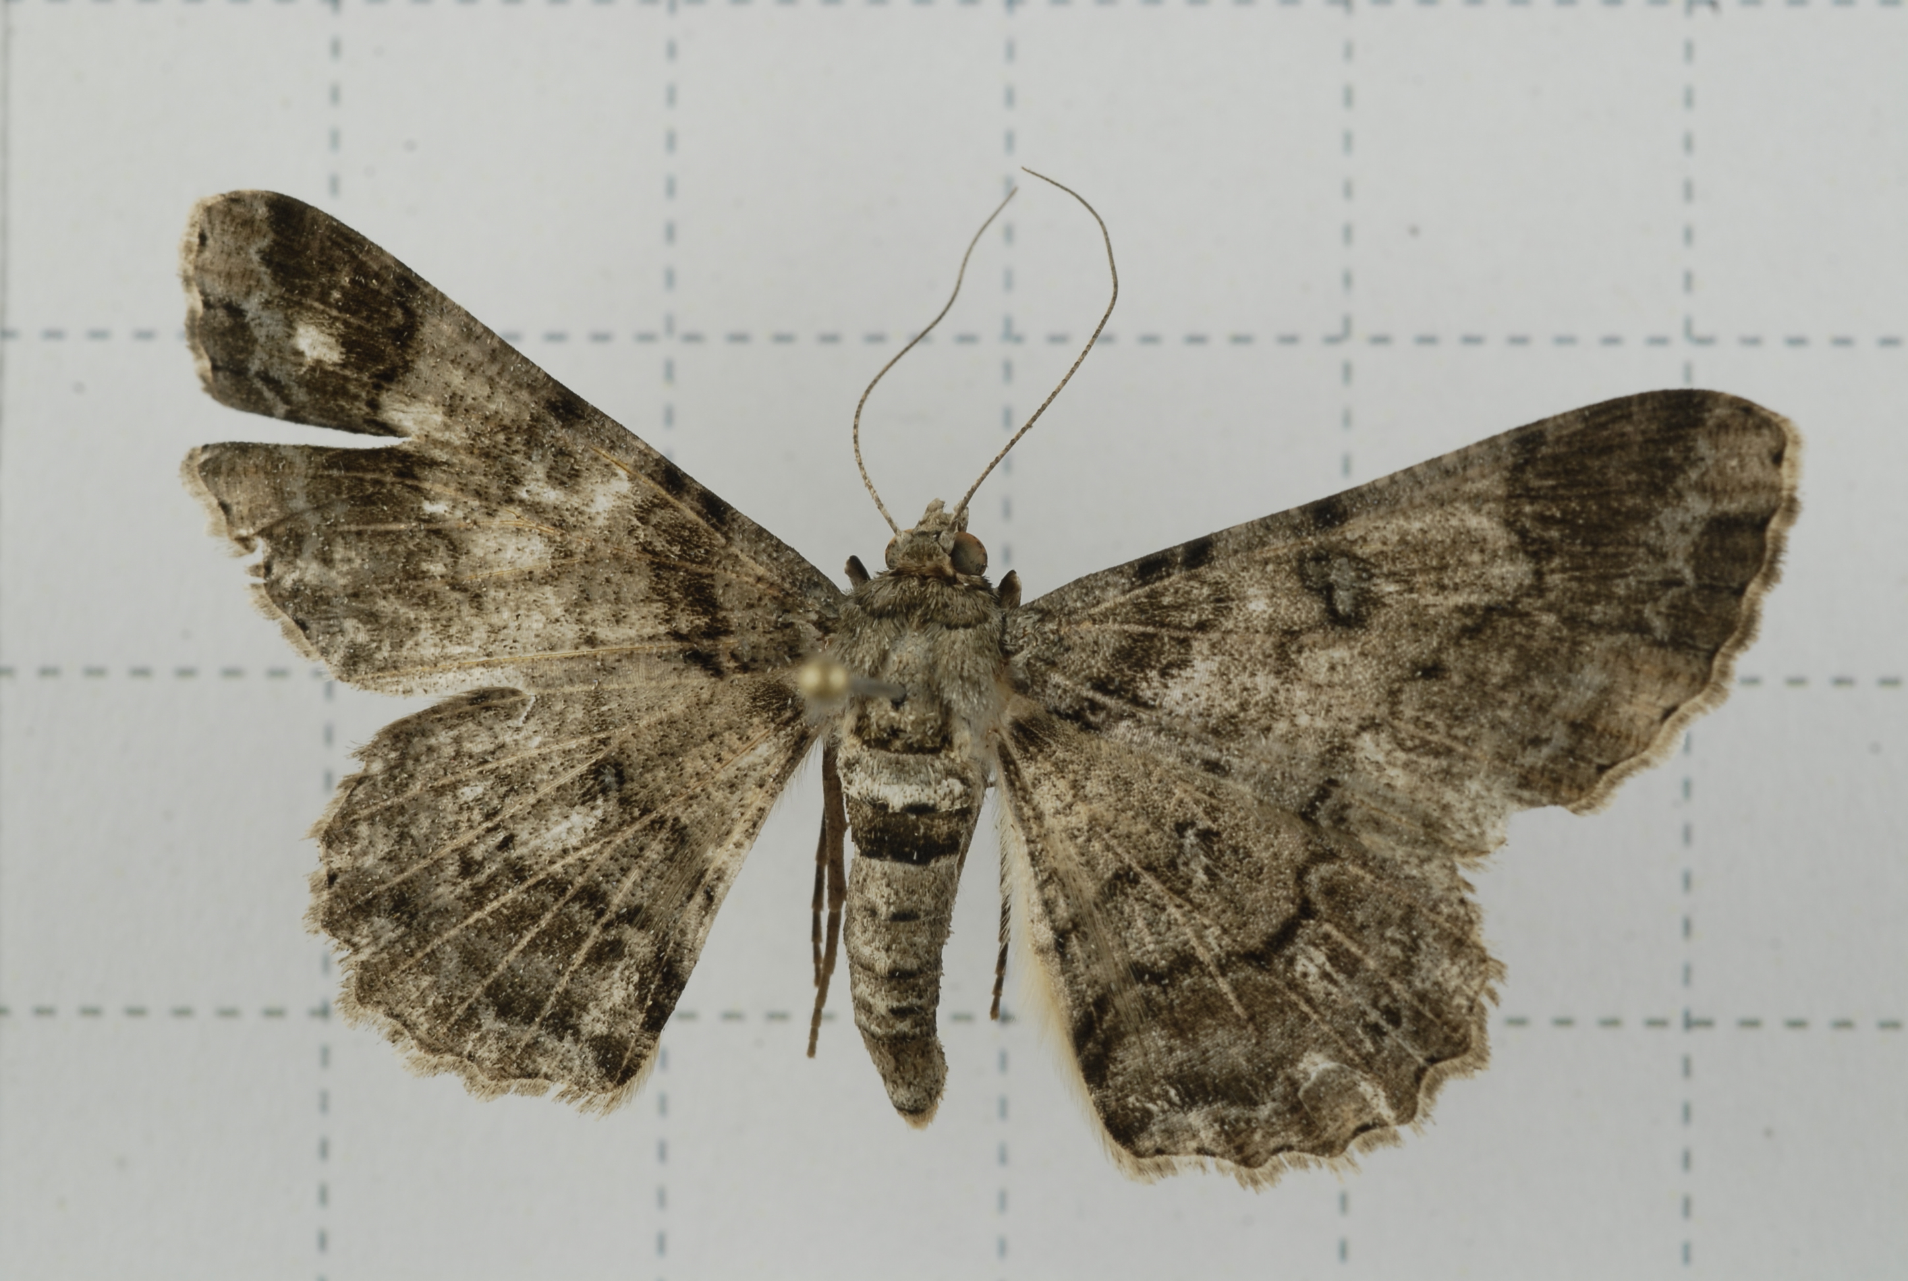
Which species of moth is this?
Cleora alienaria
